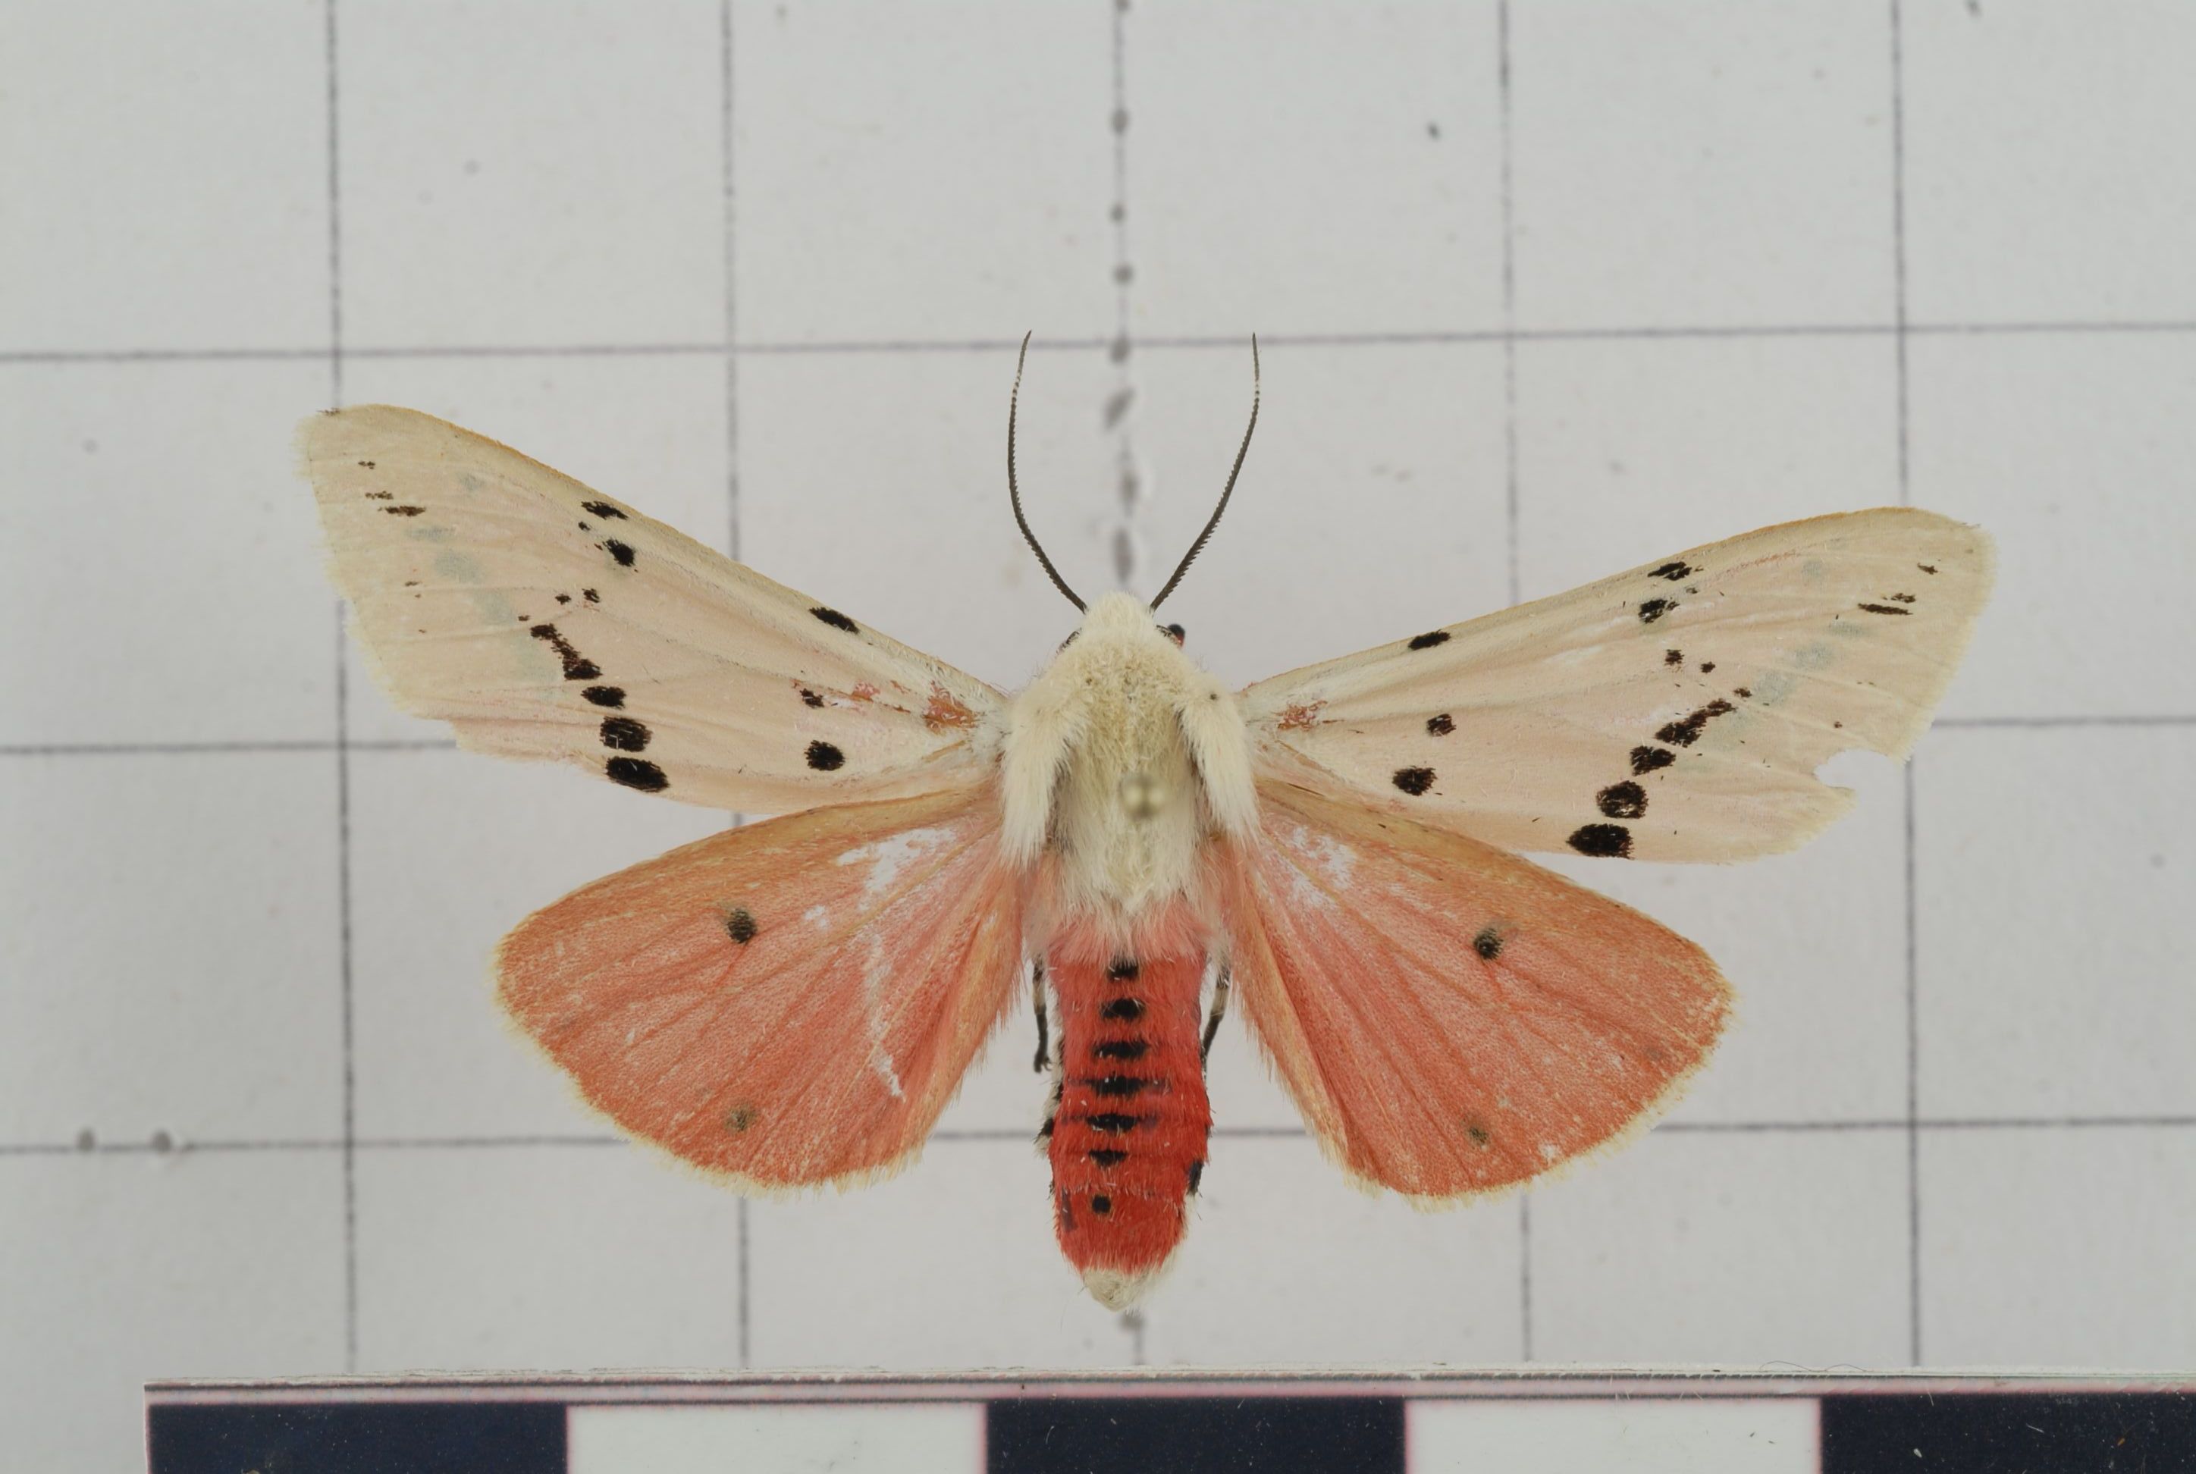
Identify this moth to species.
Spilarctia subcarnea
